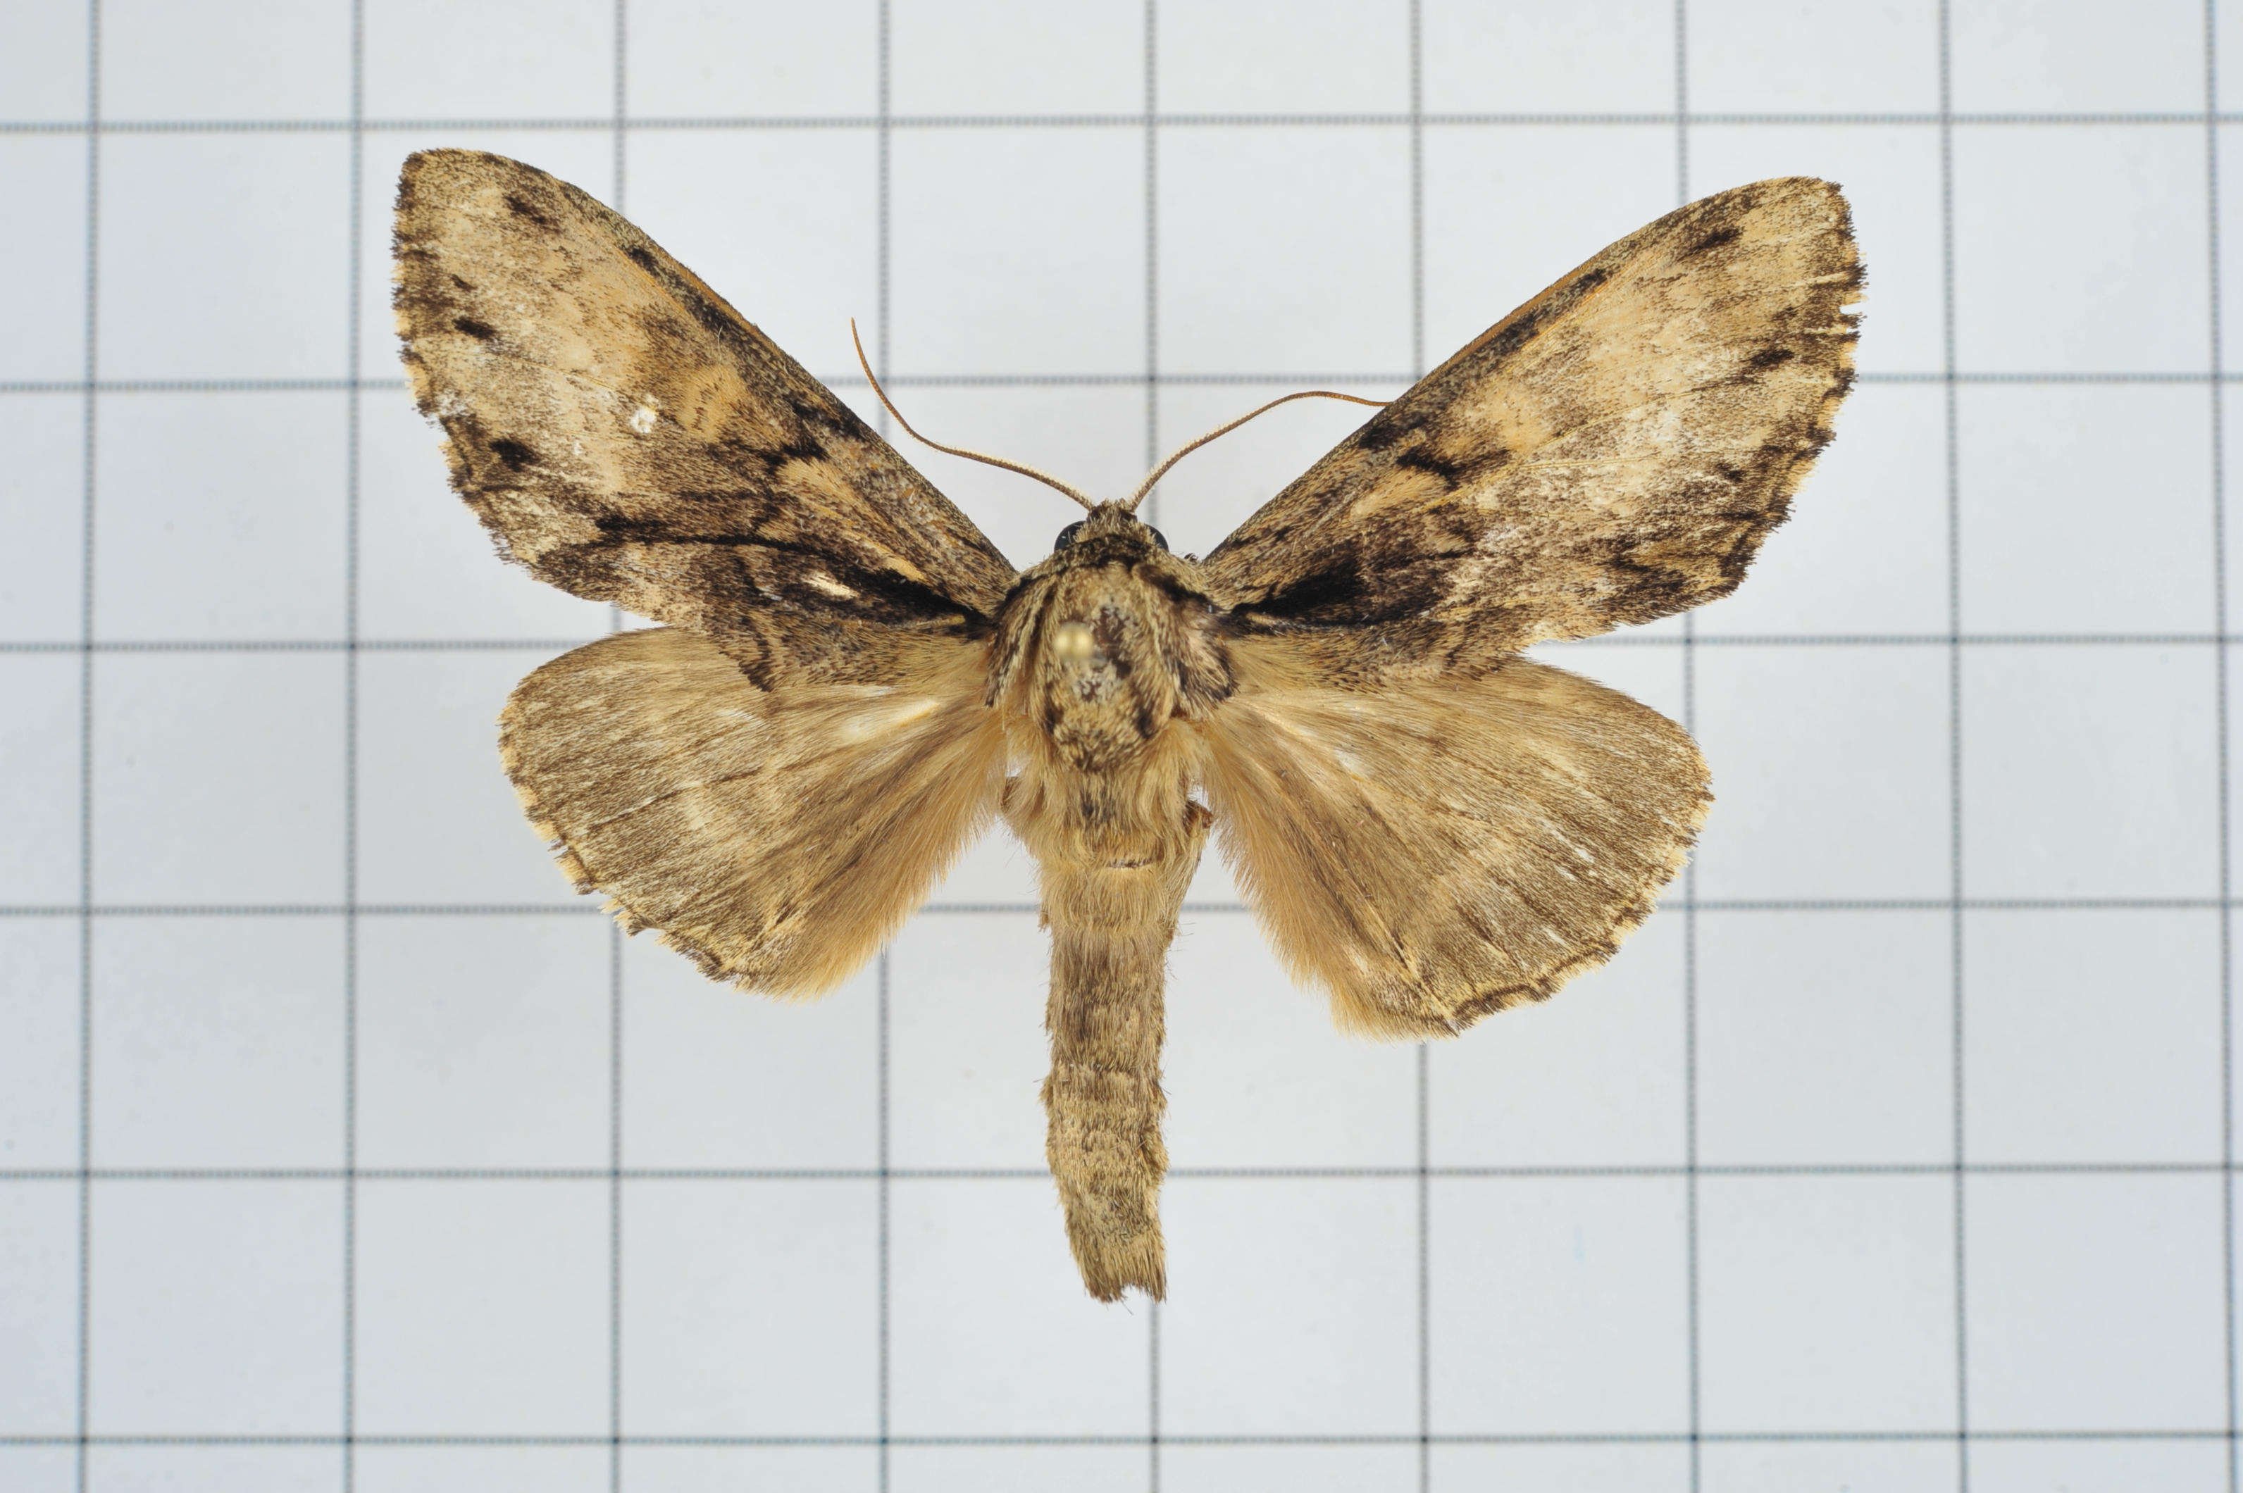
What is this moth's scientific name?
Shaka mushana
